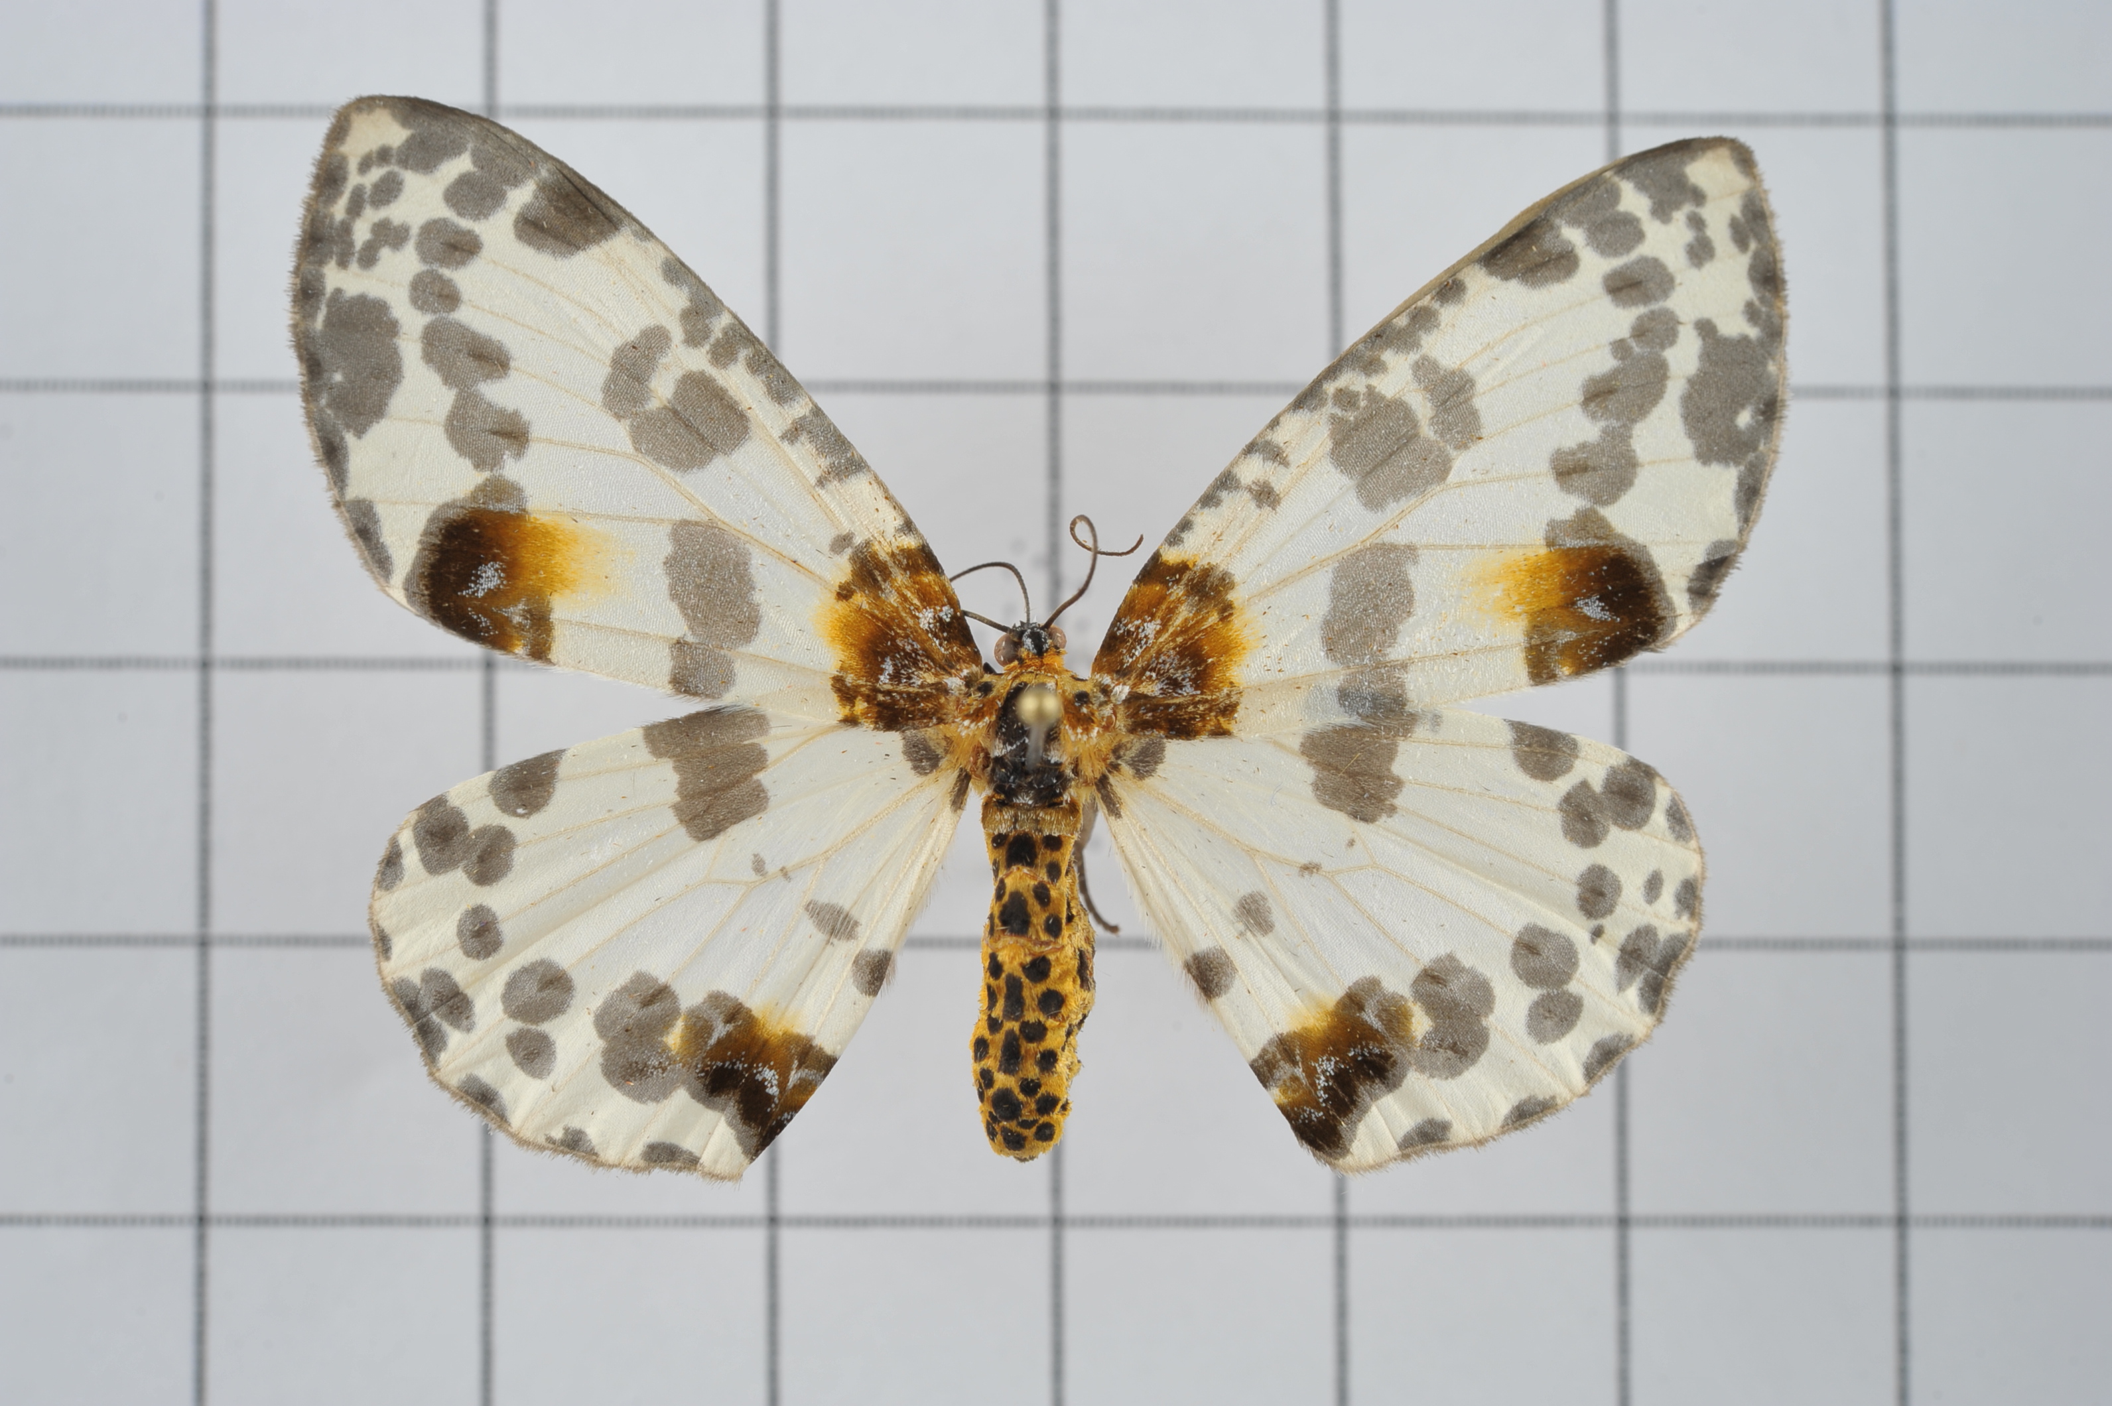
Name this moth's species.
Abraxas formosilluminata
